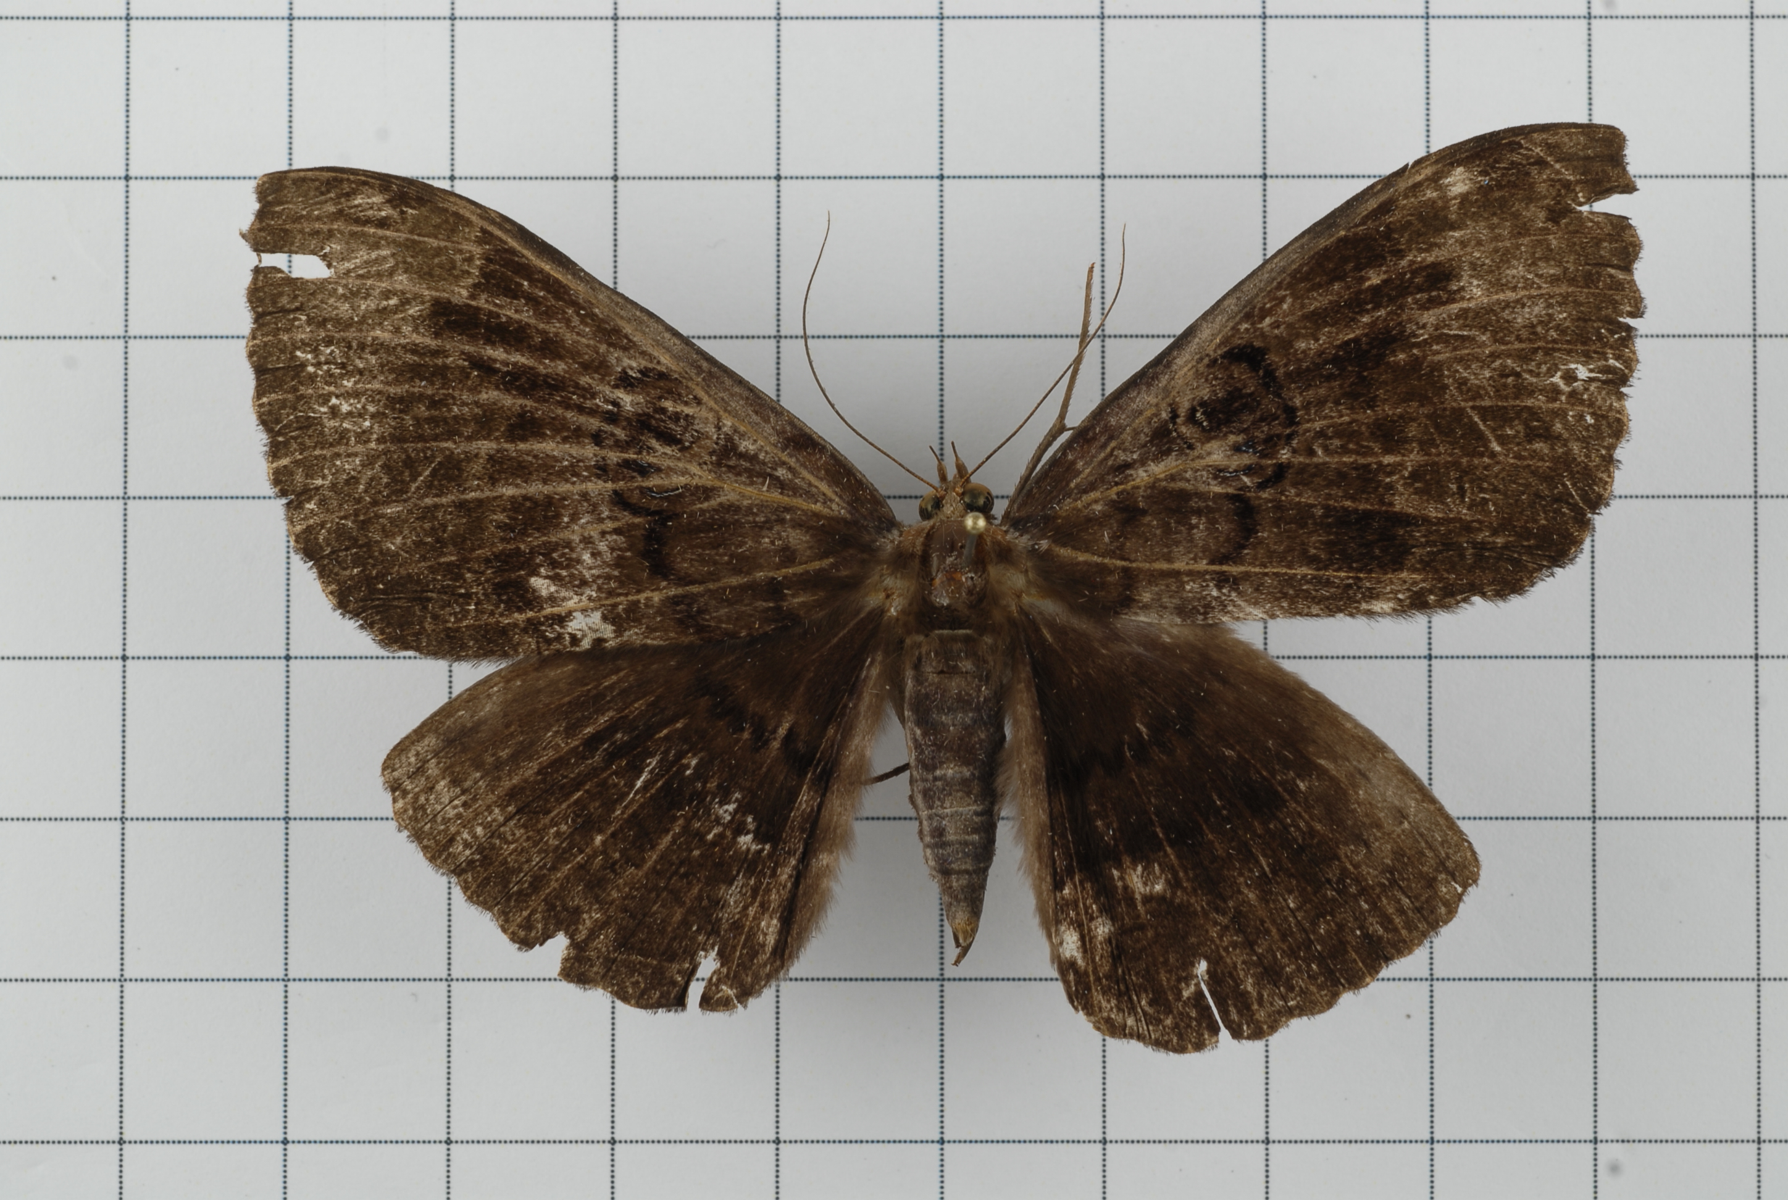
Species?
Erebus caprimulgus caprimulgus
